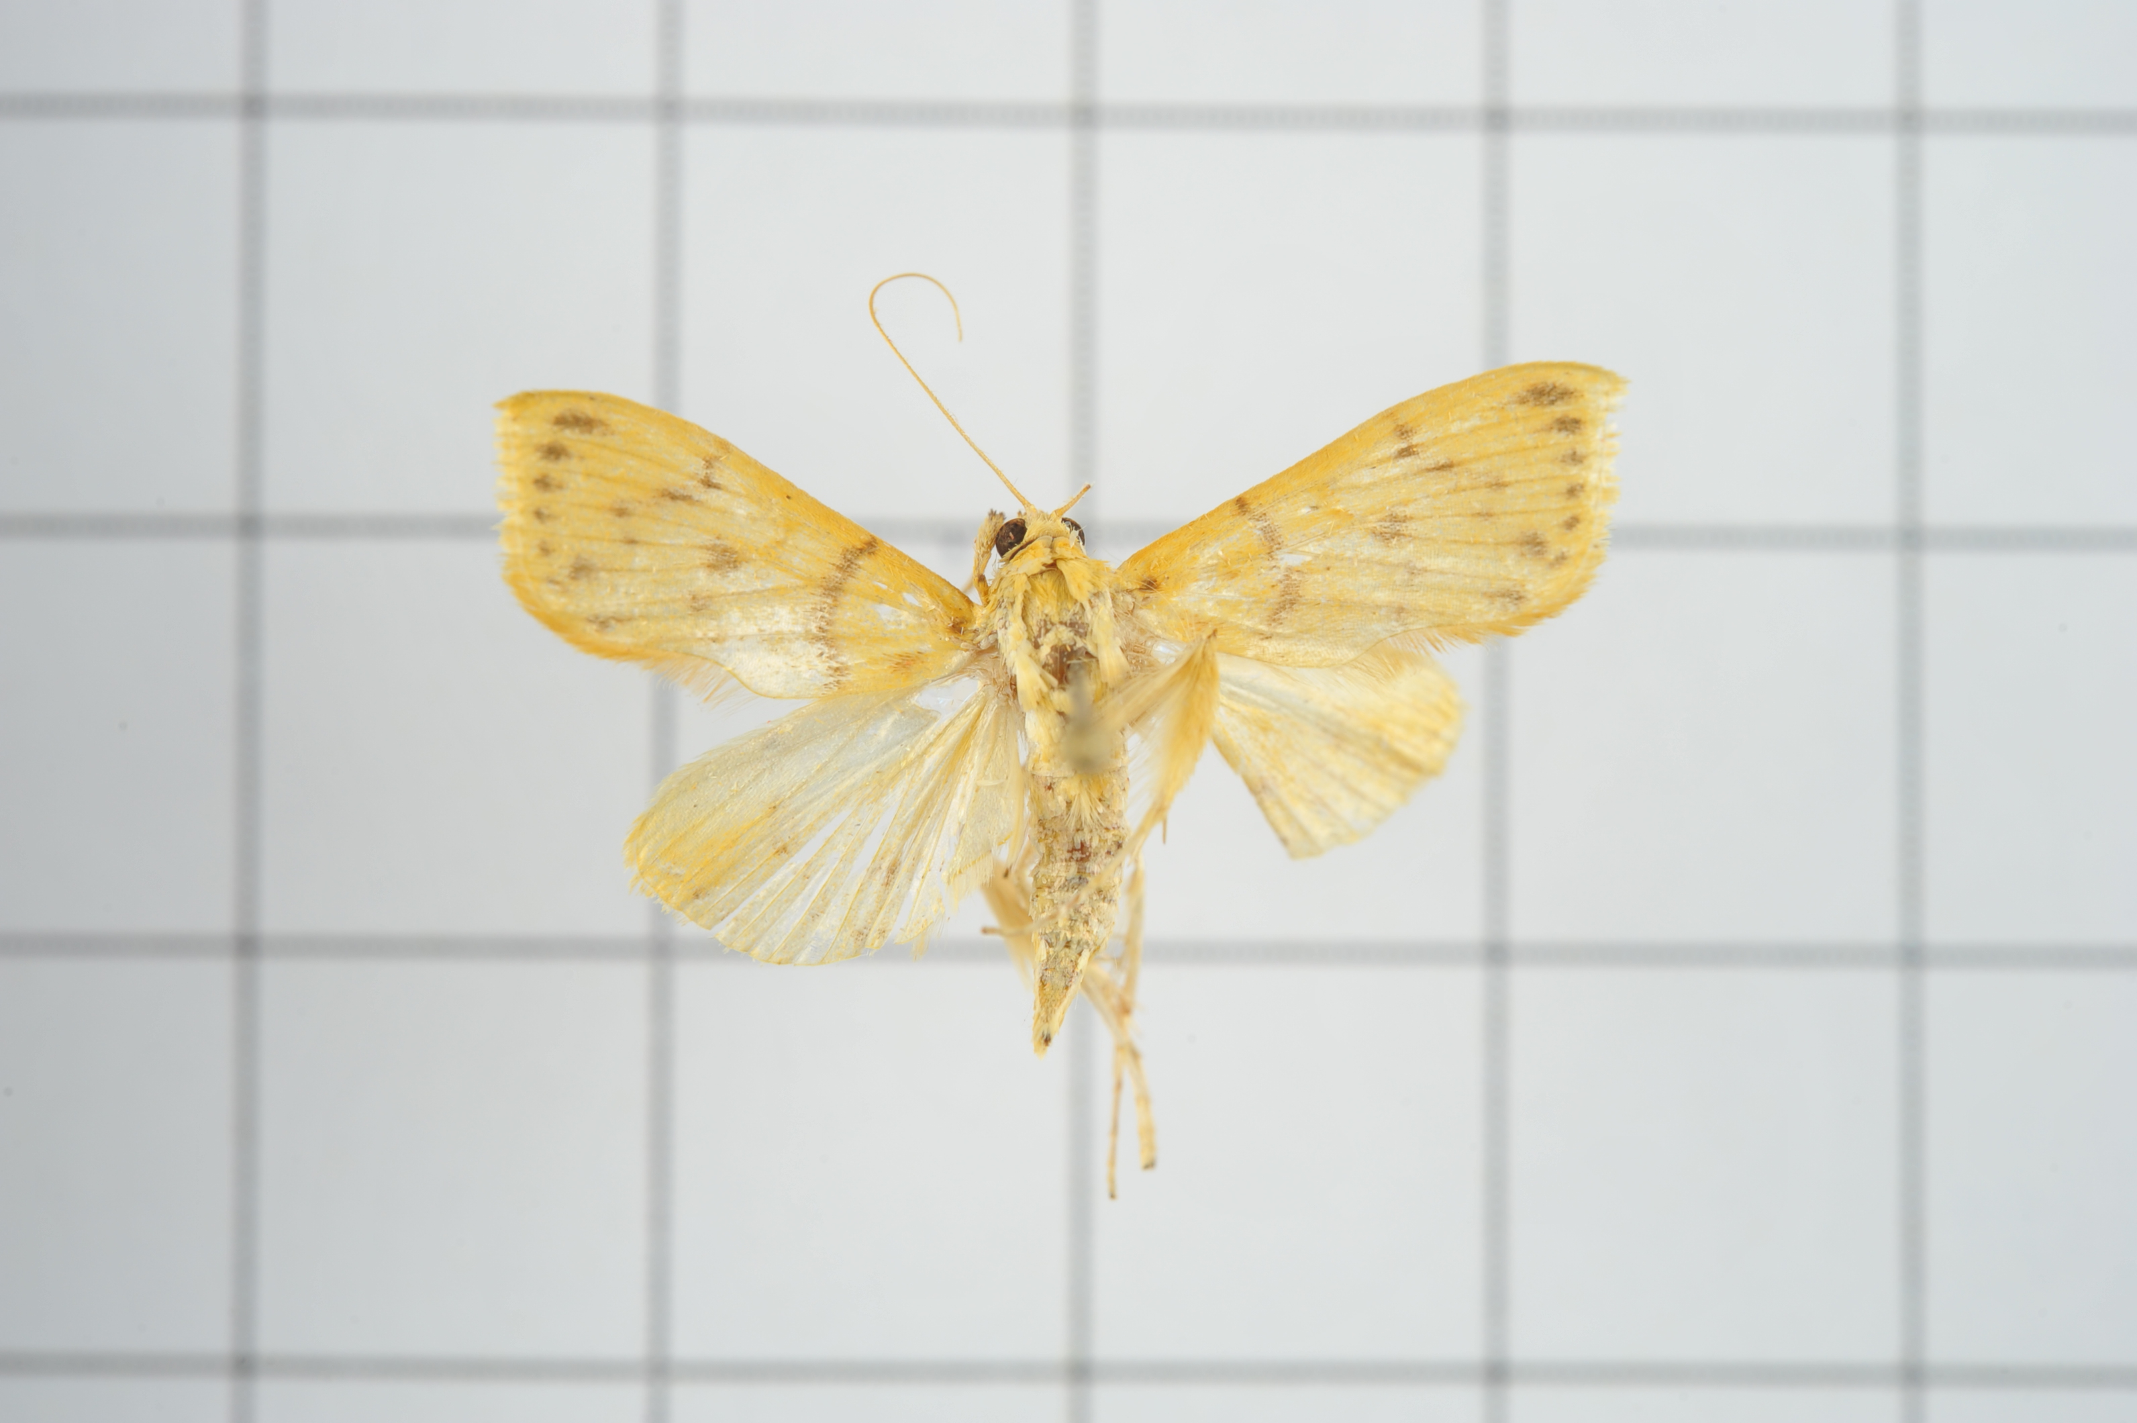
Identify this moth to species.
Eusabena miltochristalis
